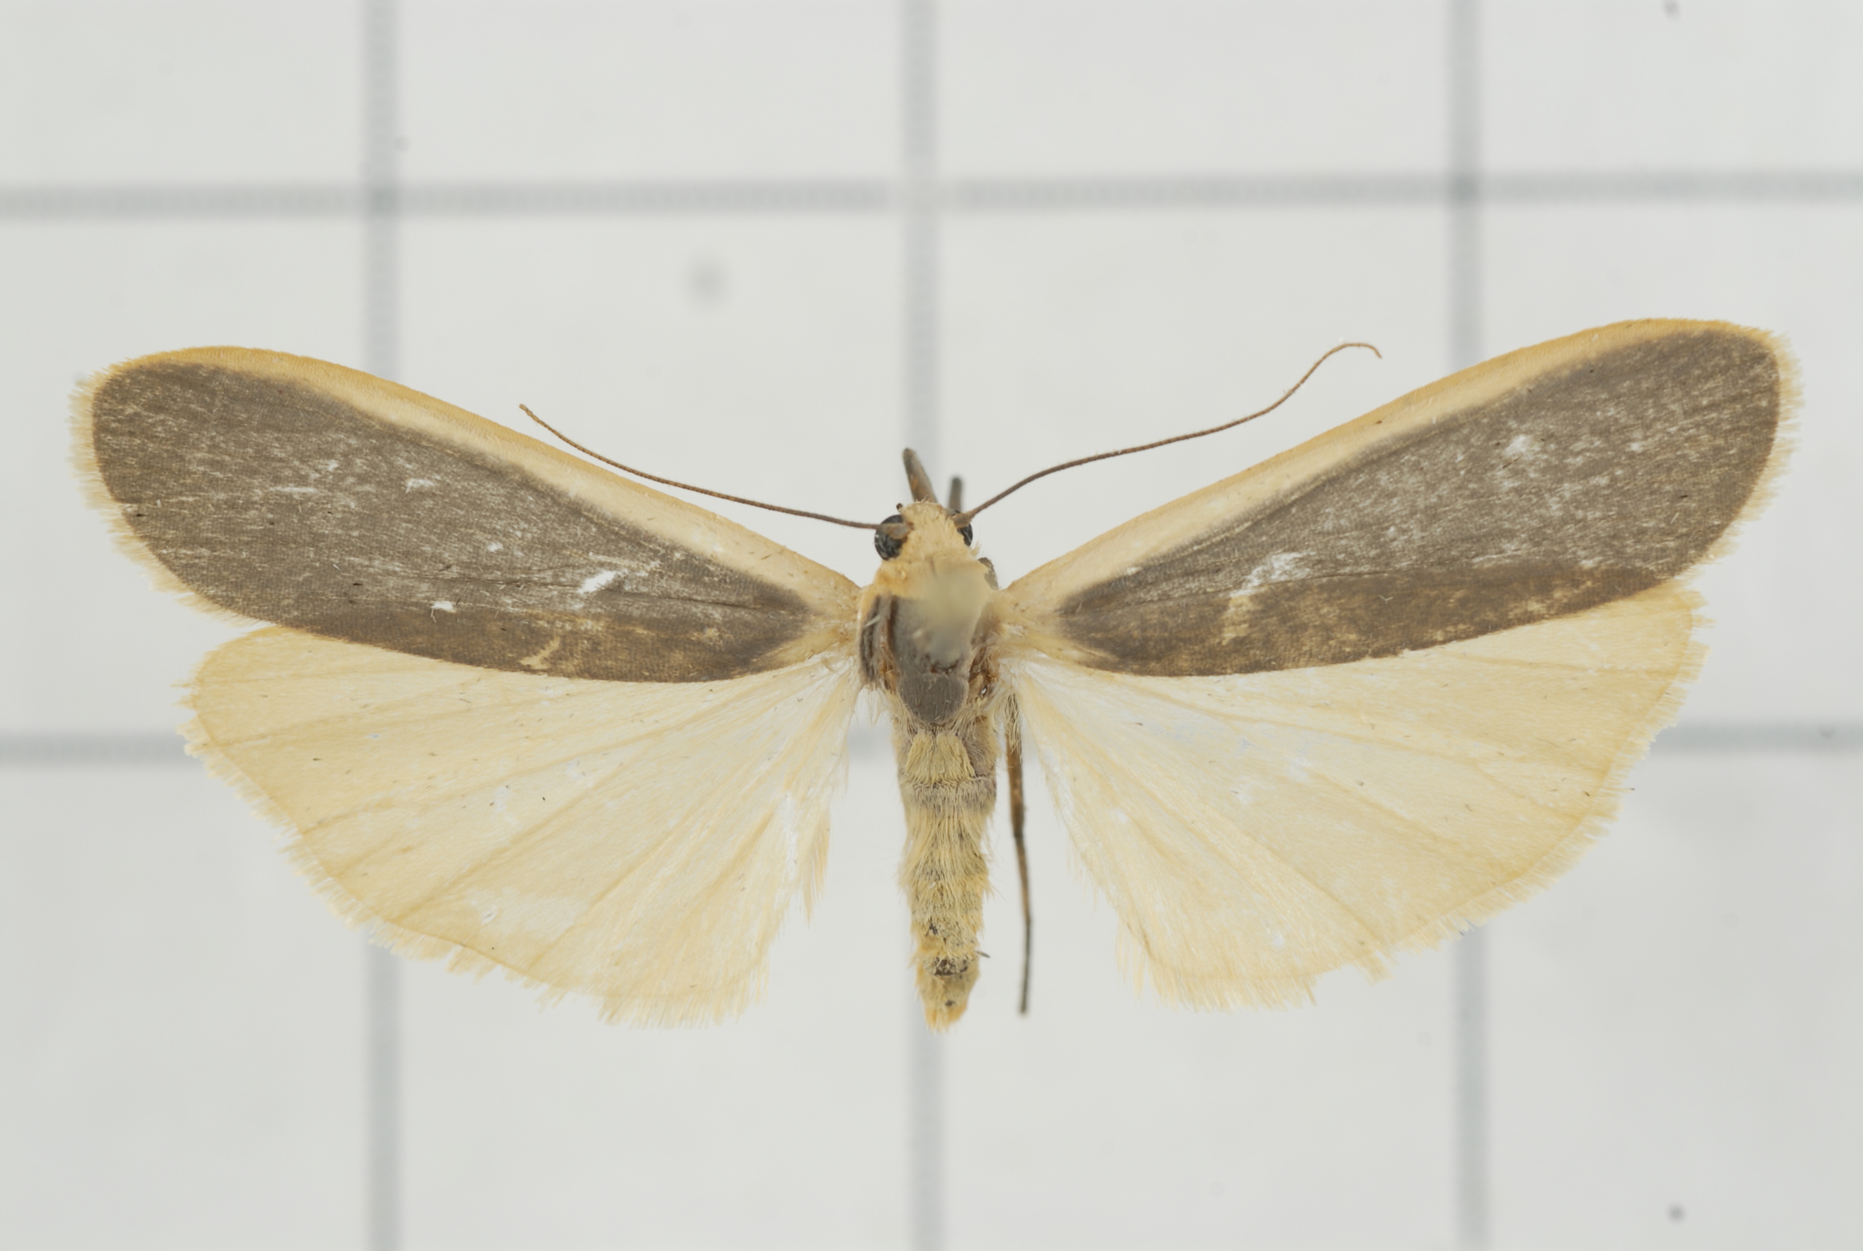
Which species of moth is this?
Brunia antica
